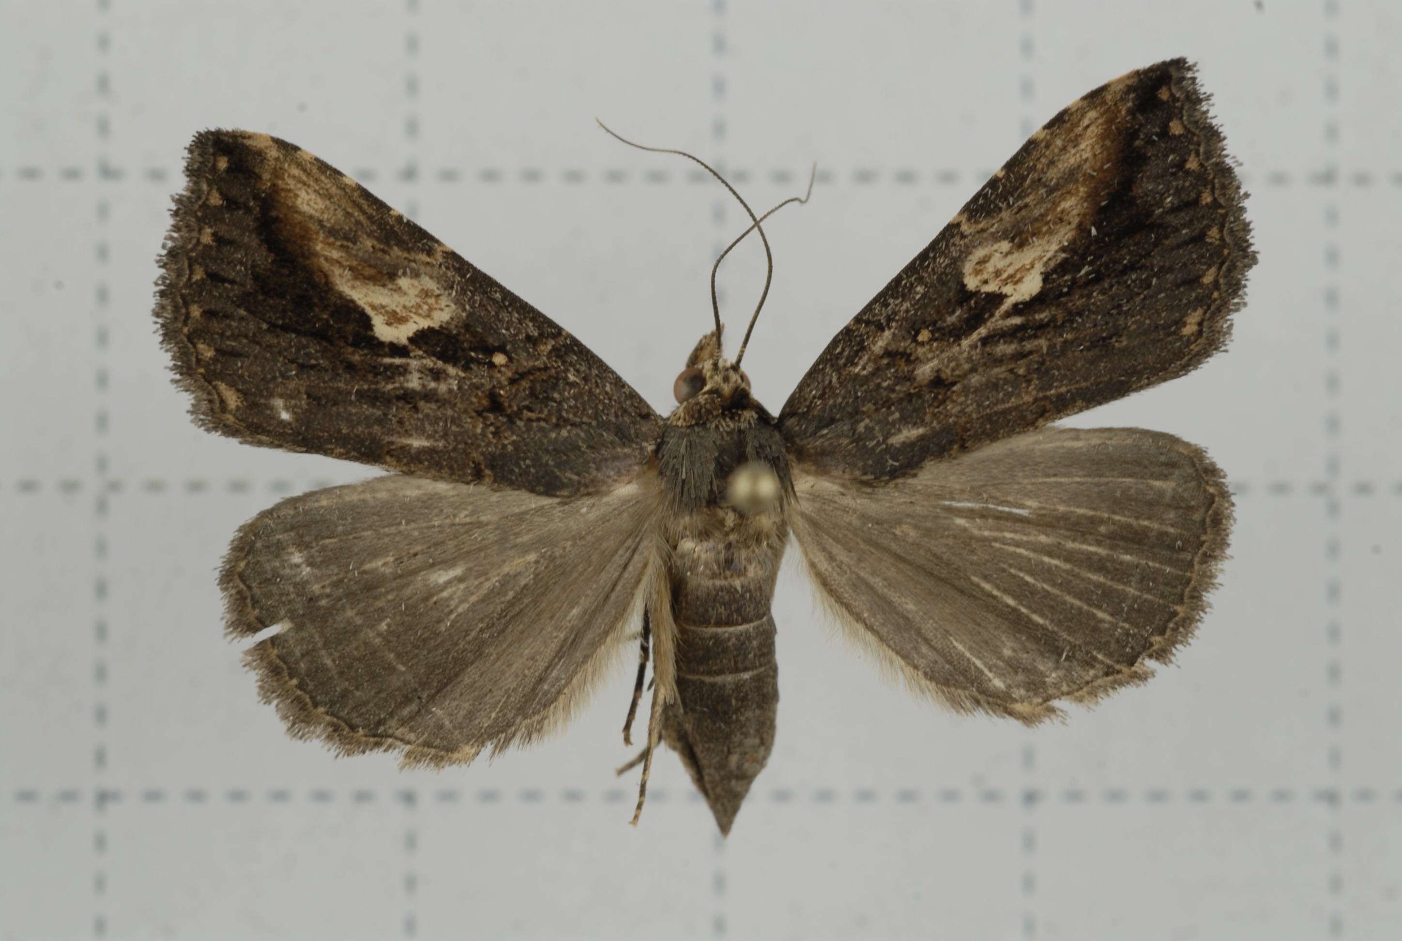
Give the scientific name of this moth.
Pseudosphetta moorei
